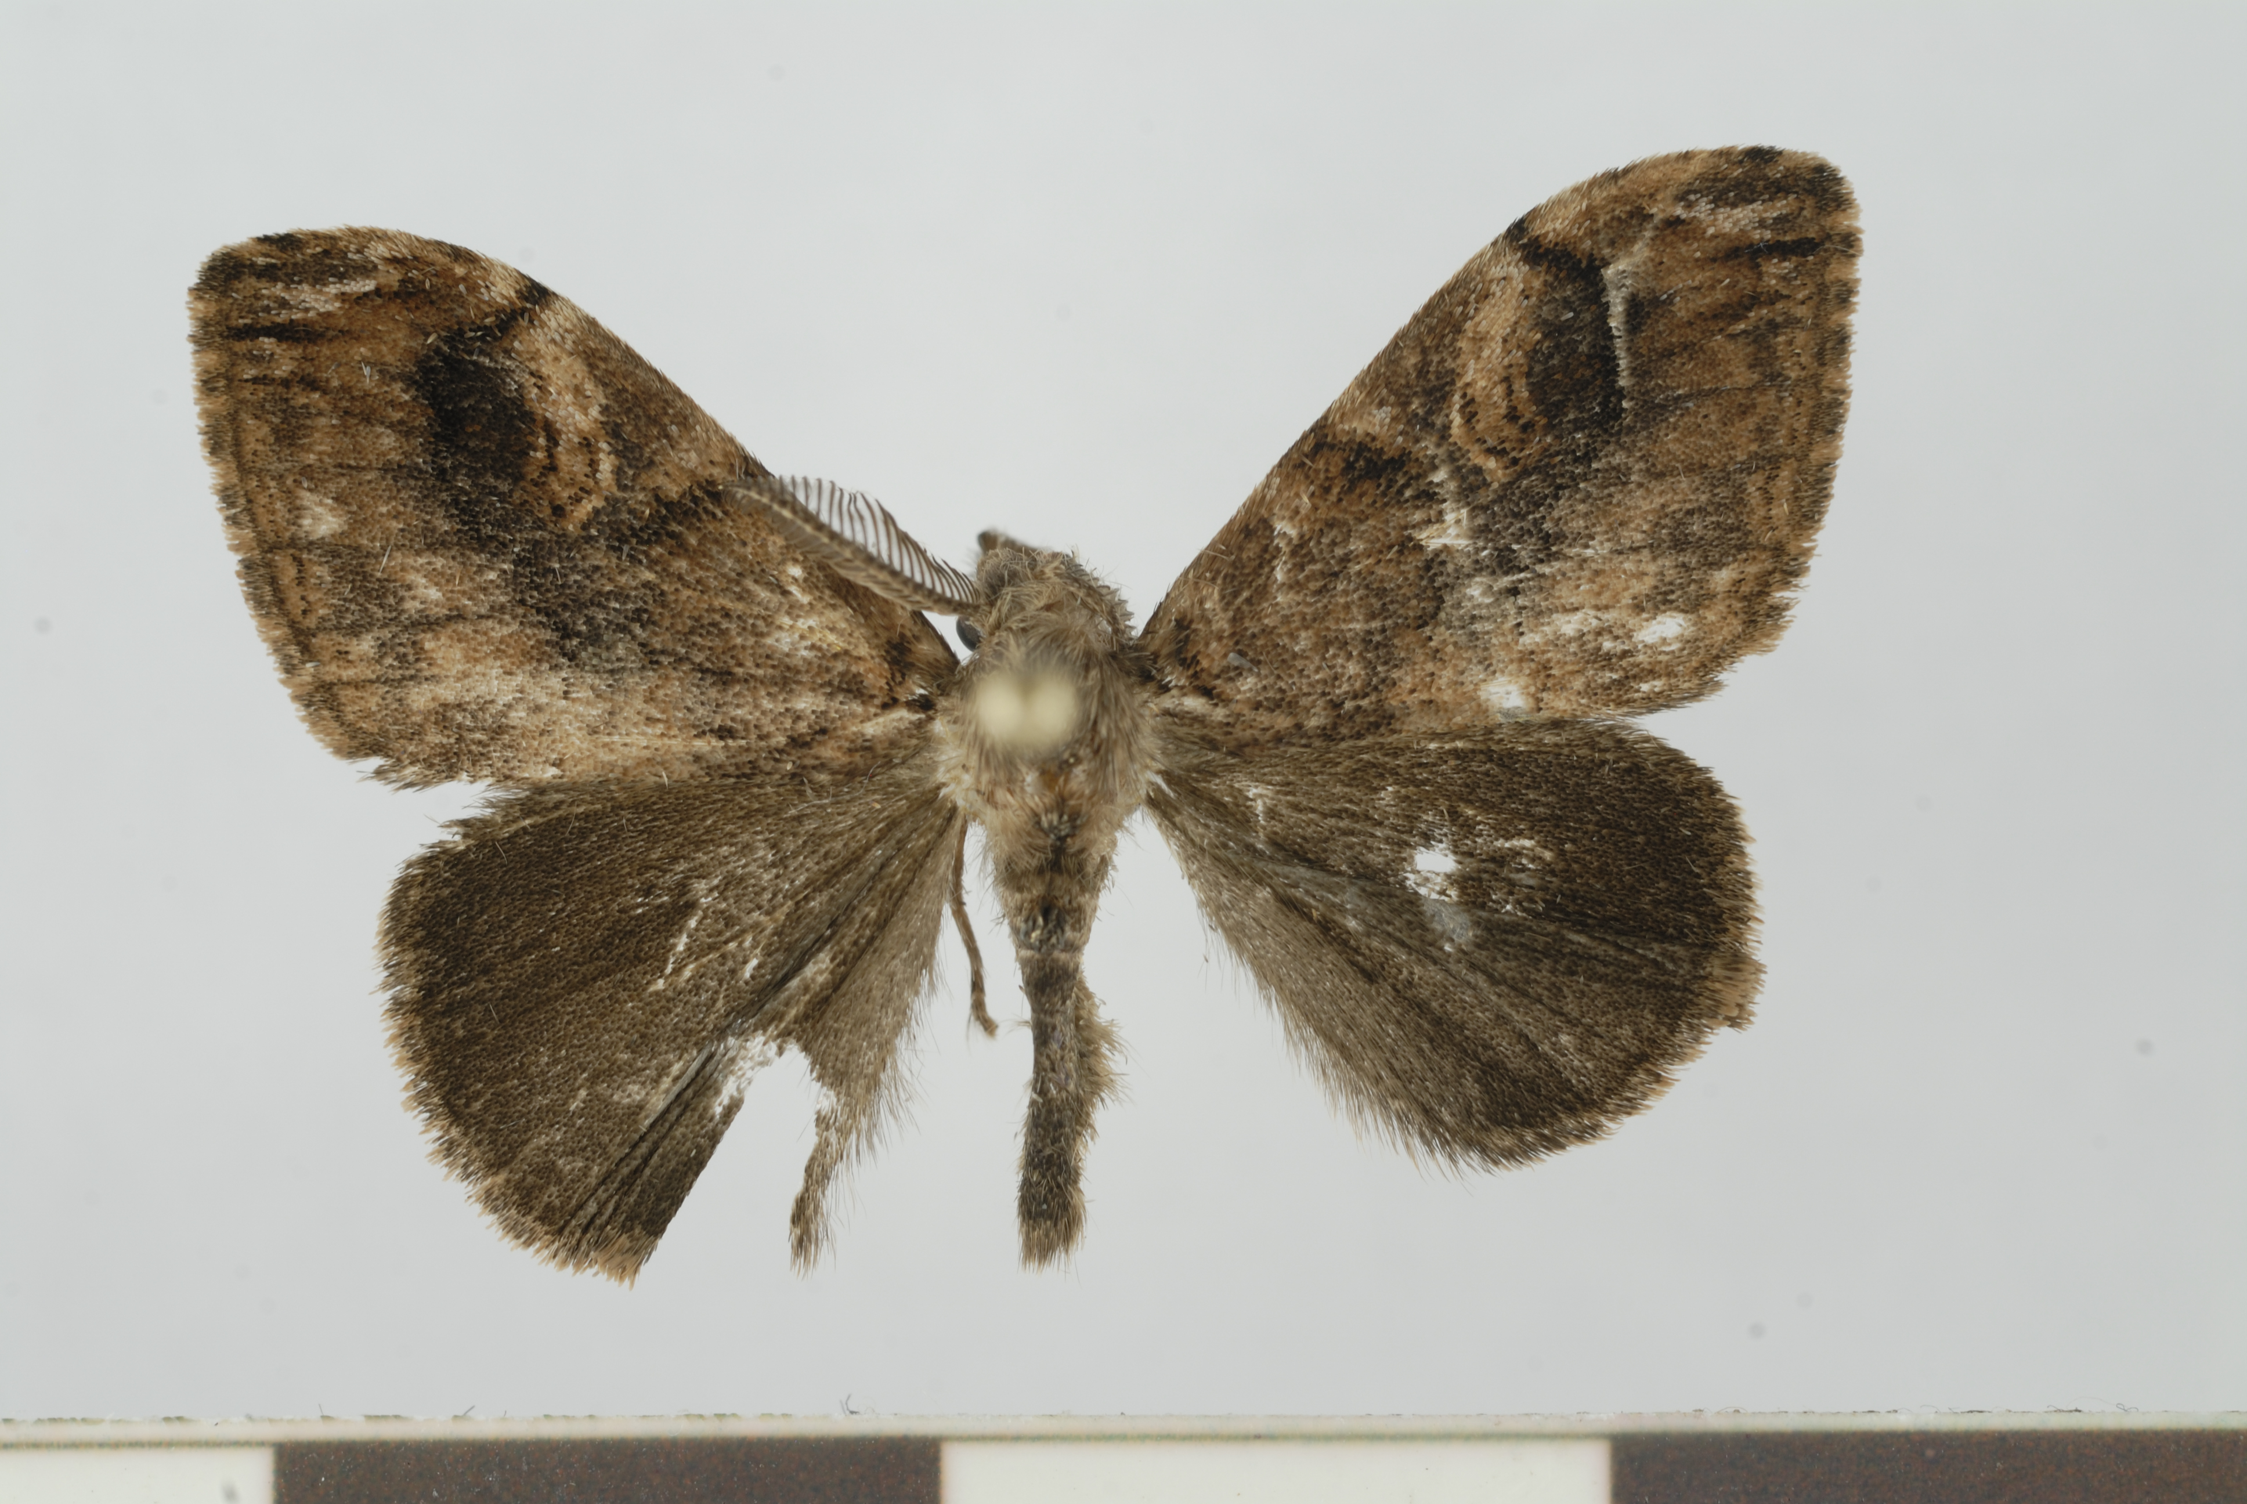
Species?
Orgyia postica
